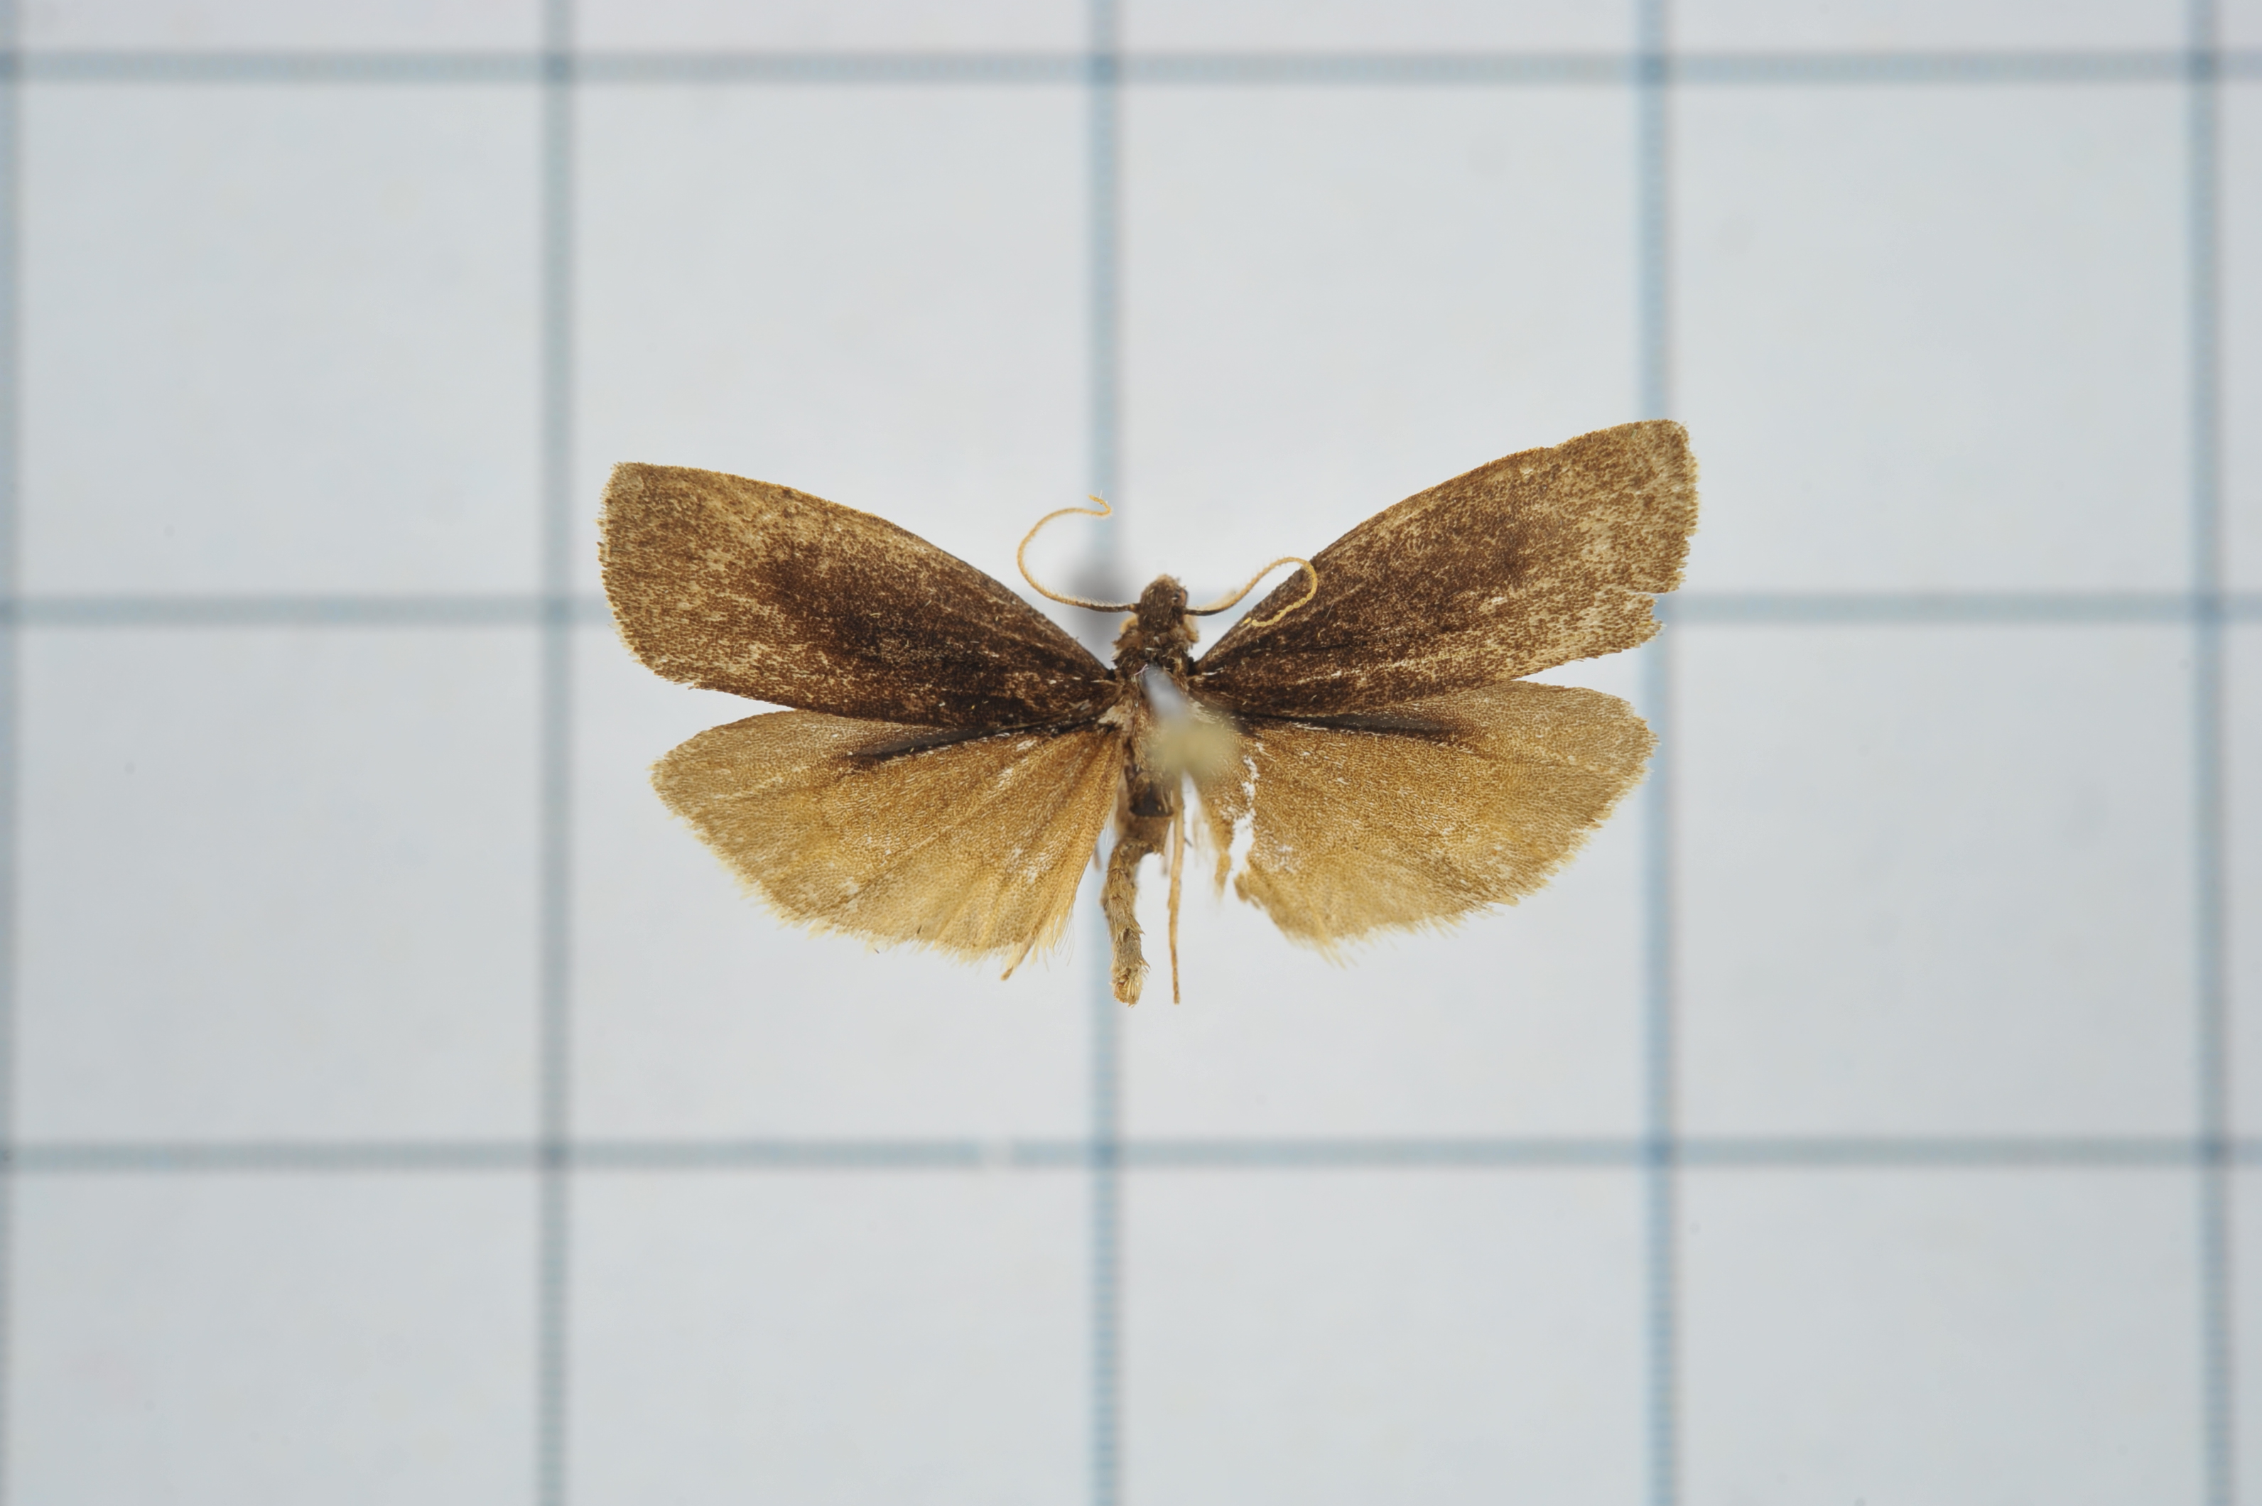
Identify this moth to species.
Blavia scoteola
